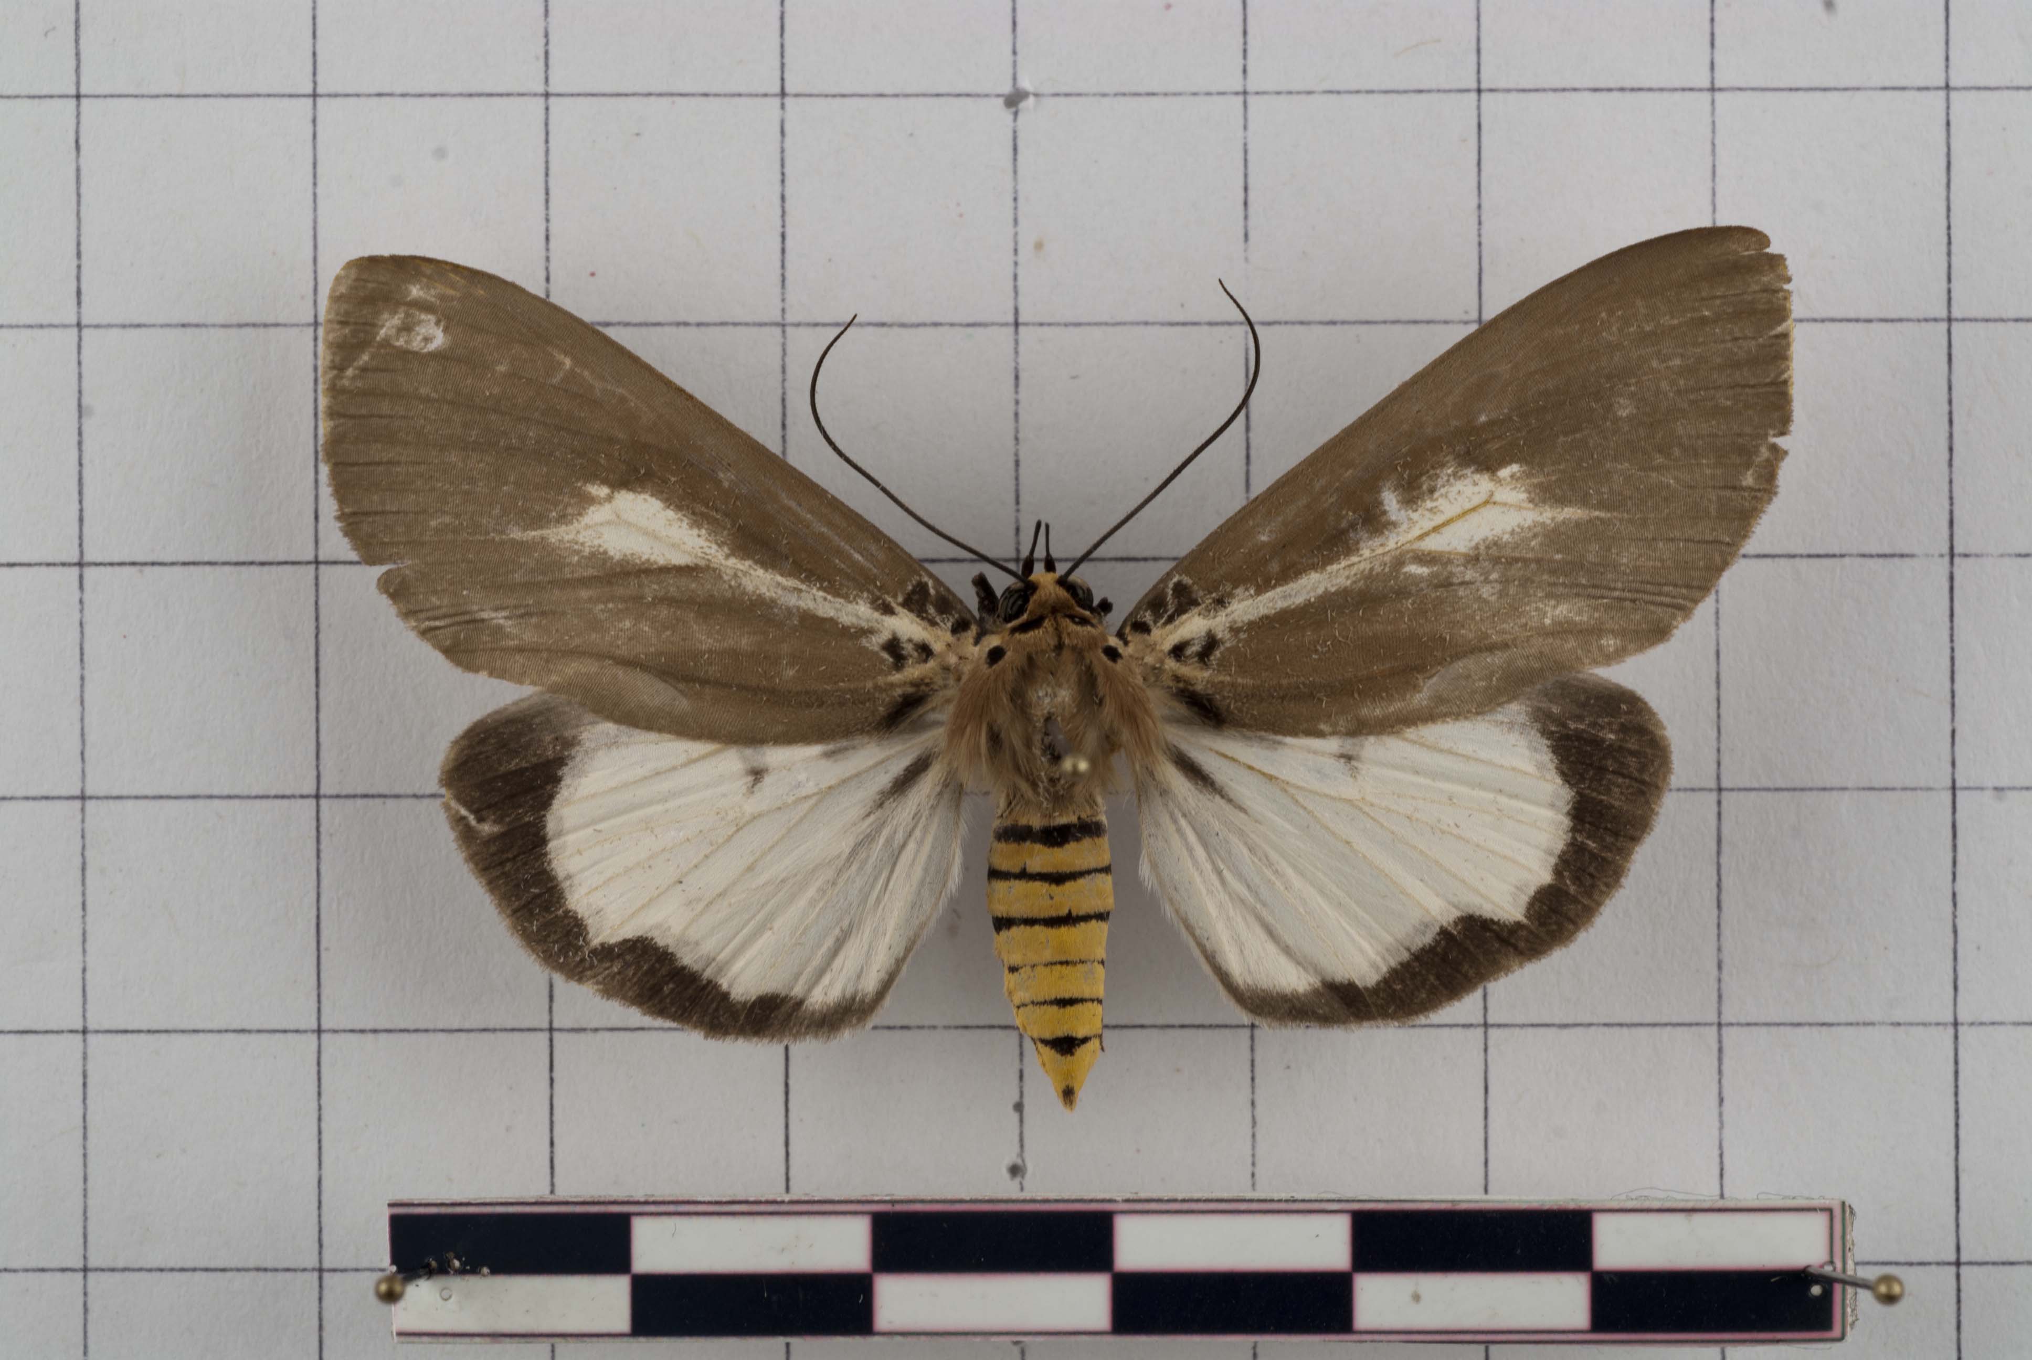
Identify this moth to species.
Asota heliconia zebrina
